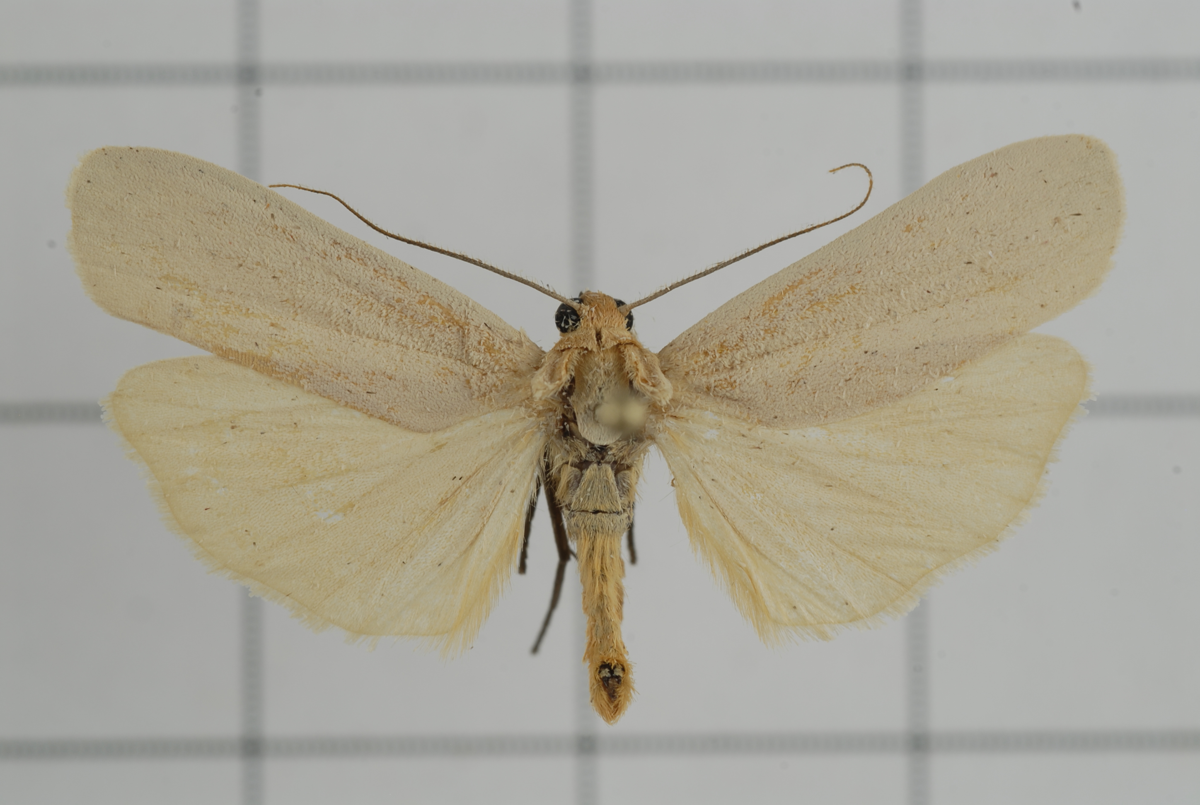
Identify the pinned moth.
Eilema ranrunensis
